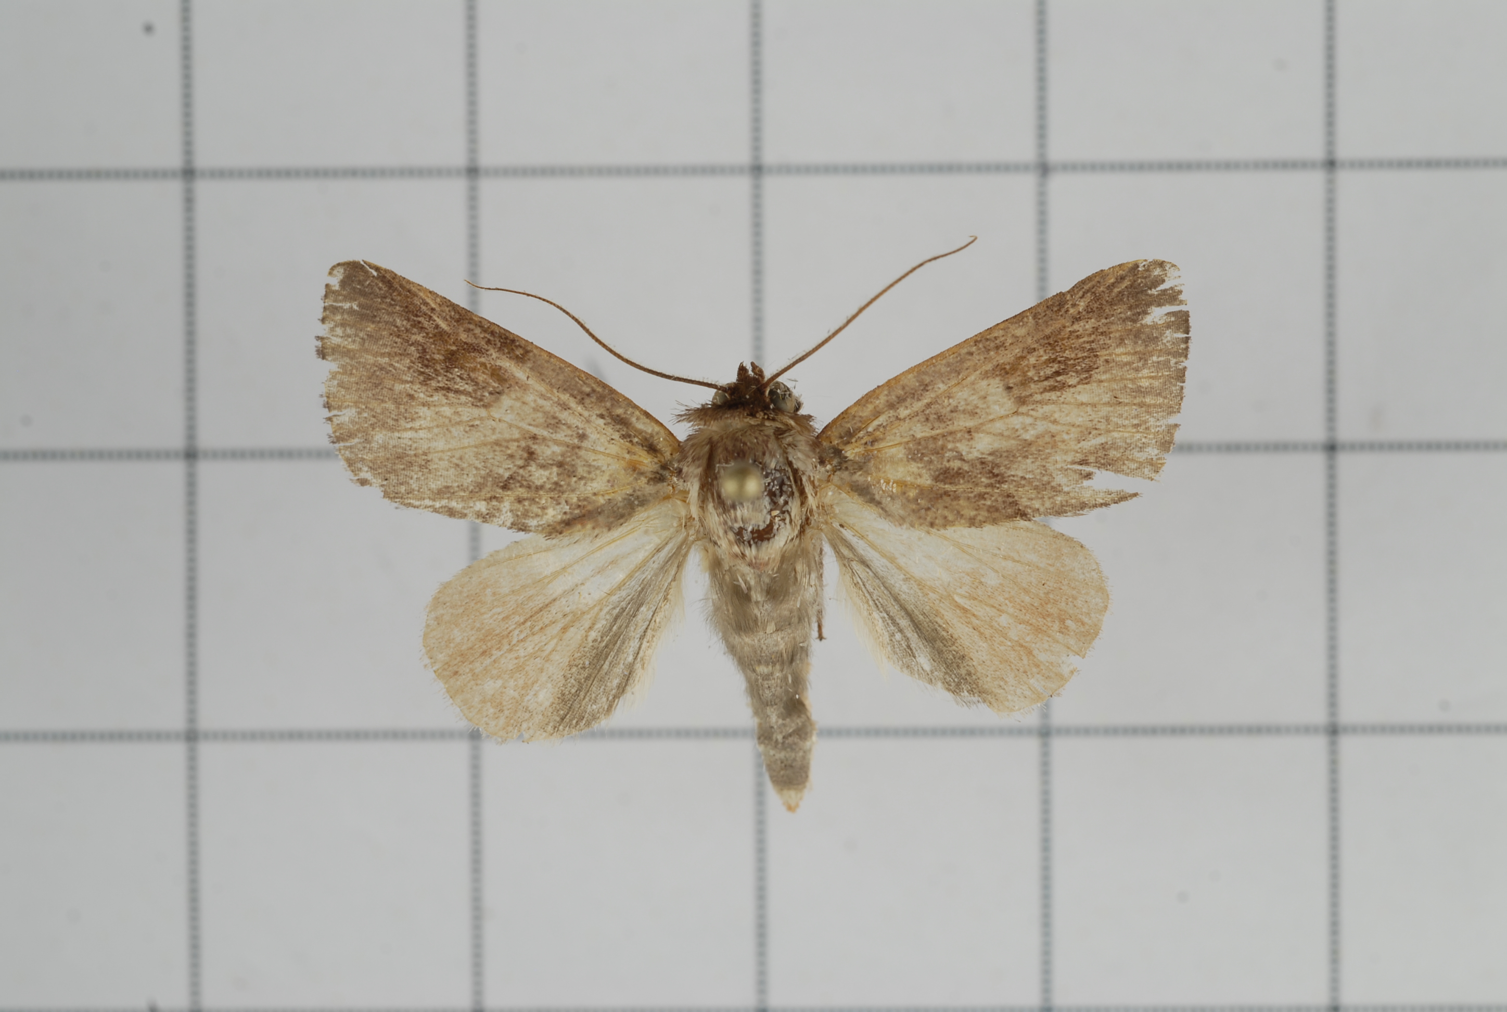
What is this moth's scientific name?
Xenochroa internifusca
